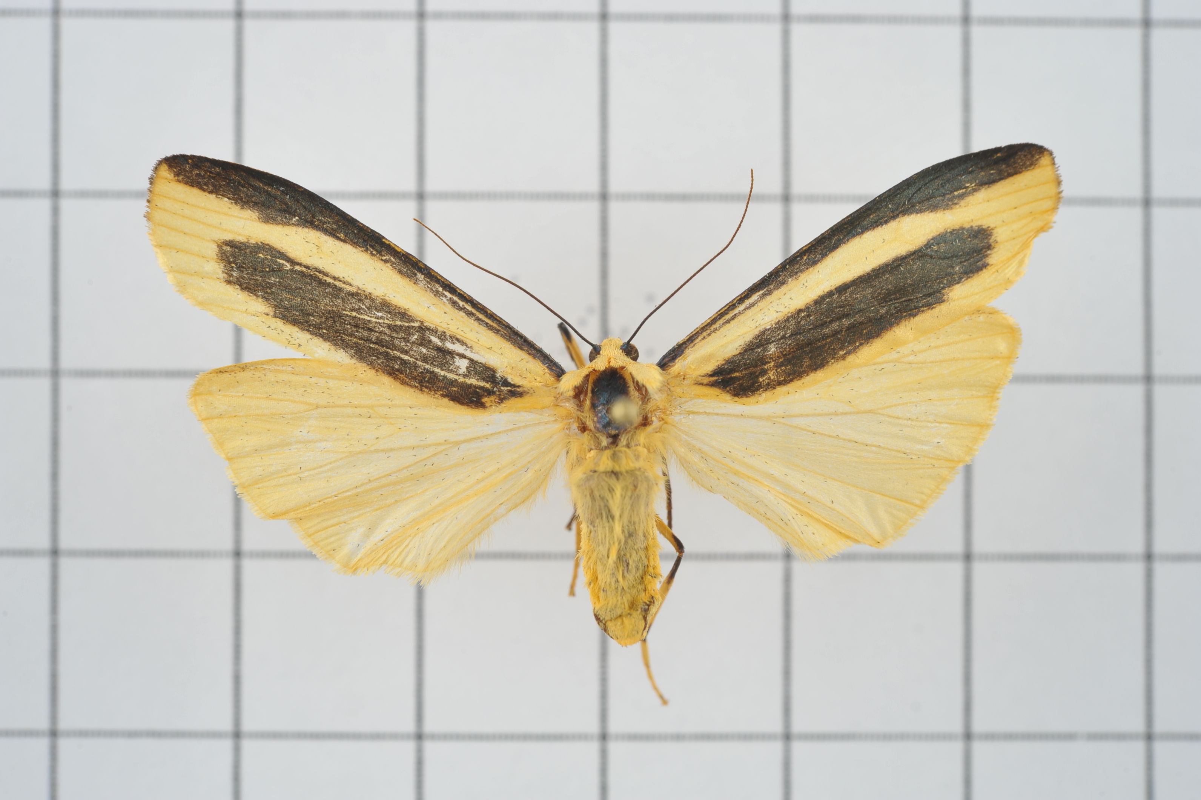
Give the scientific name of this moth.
Chrysorabdia taiwana
